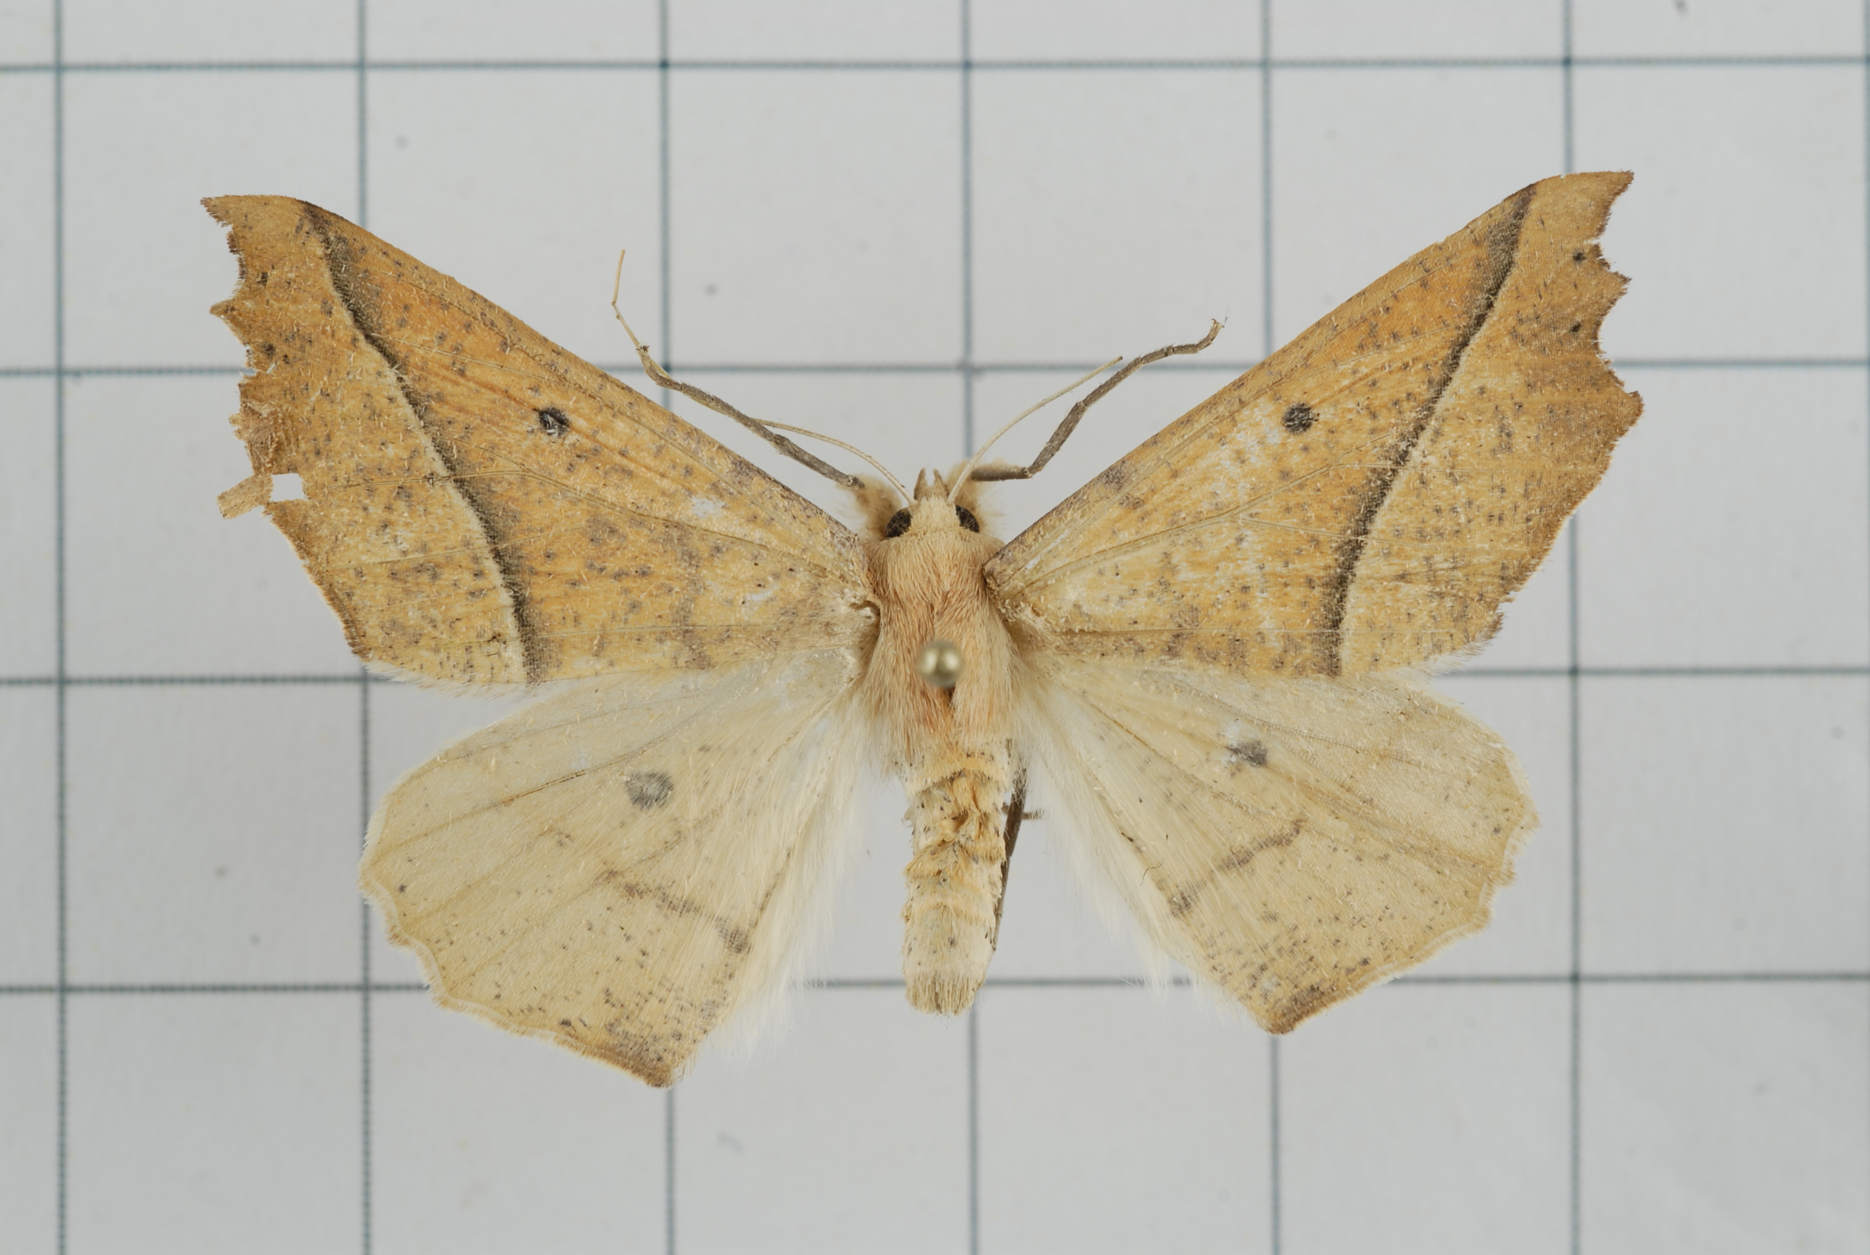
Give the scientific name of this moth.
Odontopera bilinearia subarida
